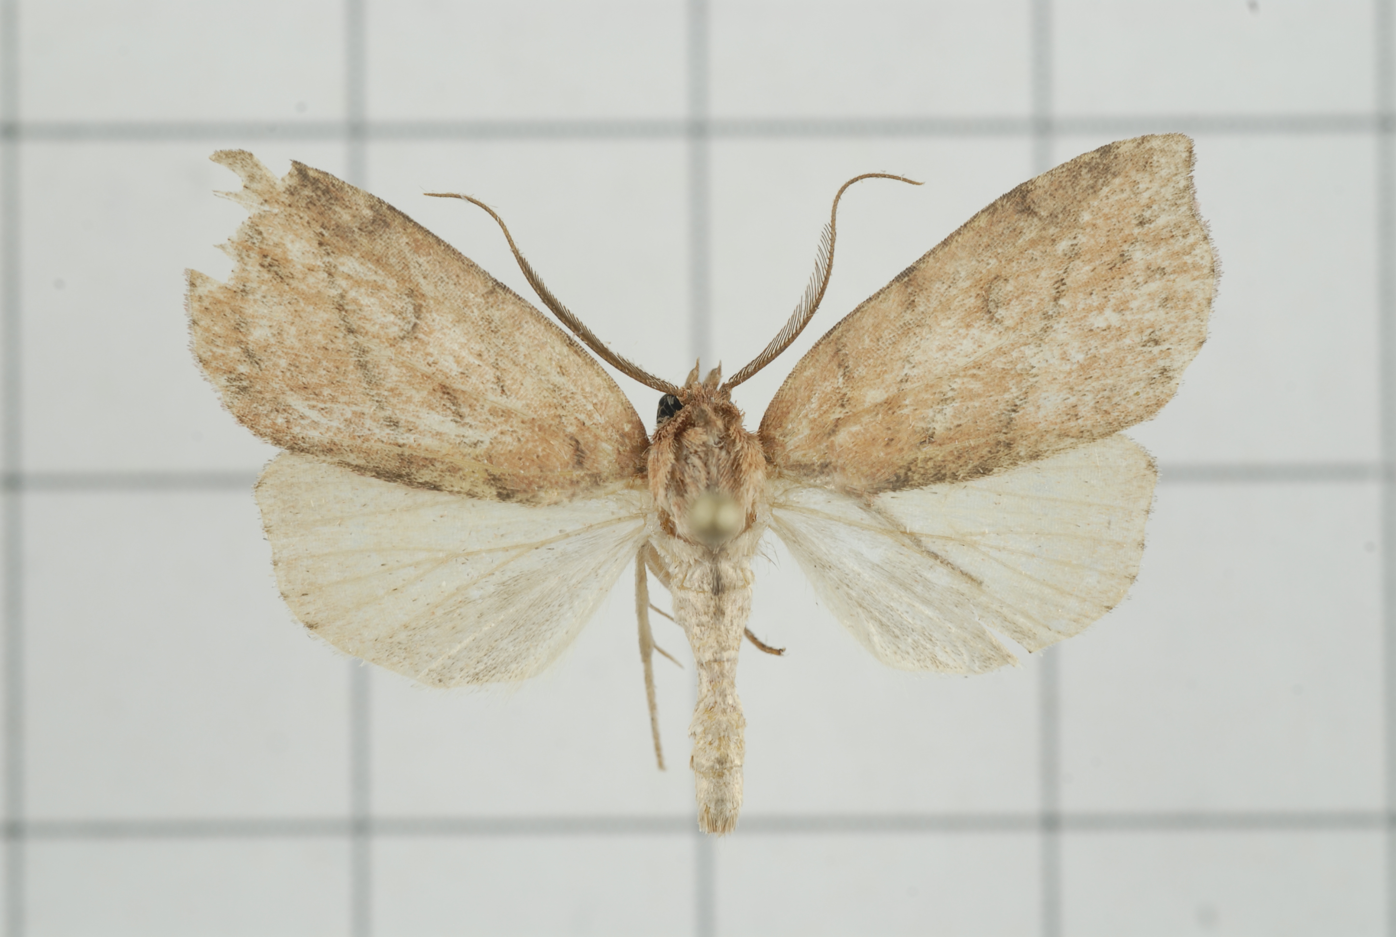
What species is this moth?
Macrochthonia fervens
